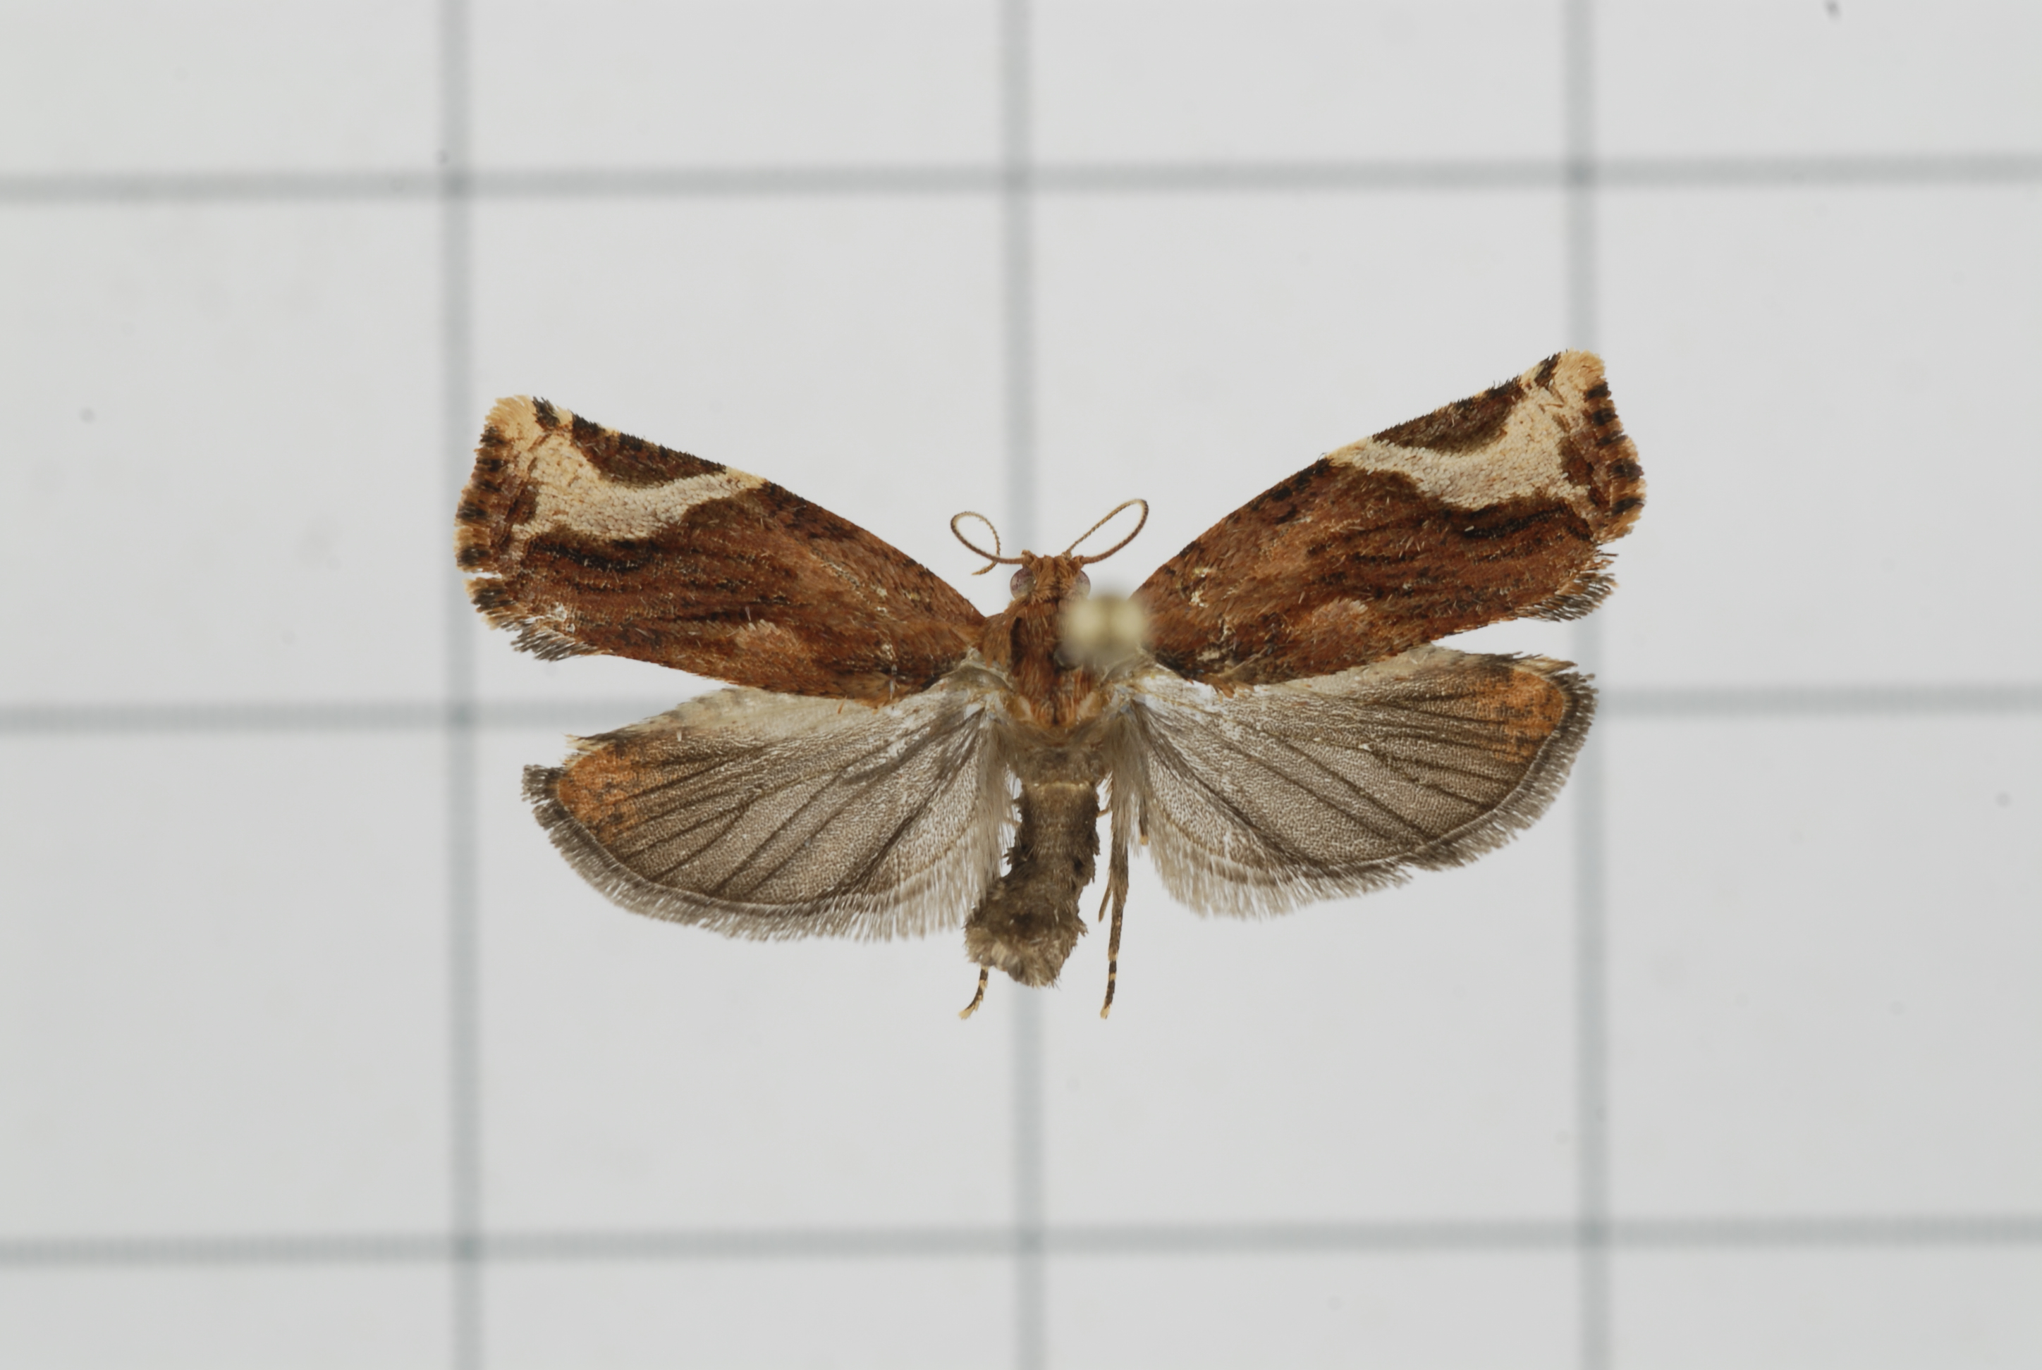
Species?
Isodemis proxima
